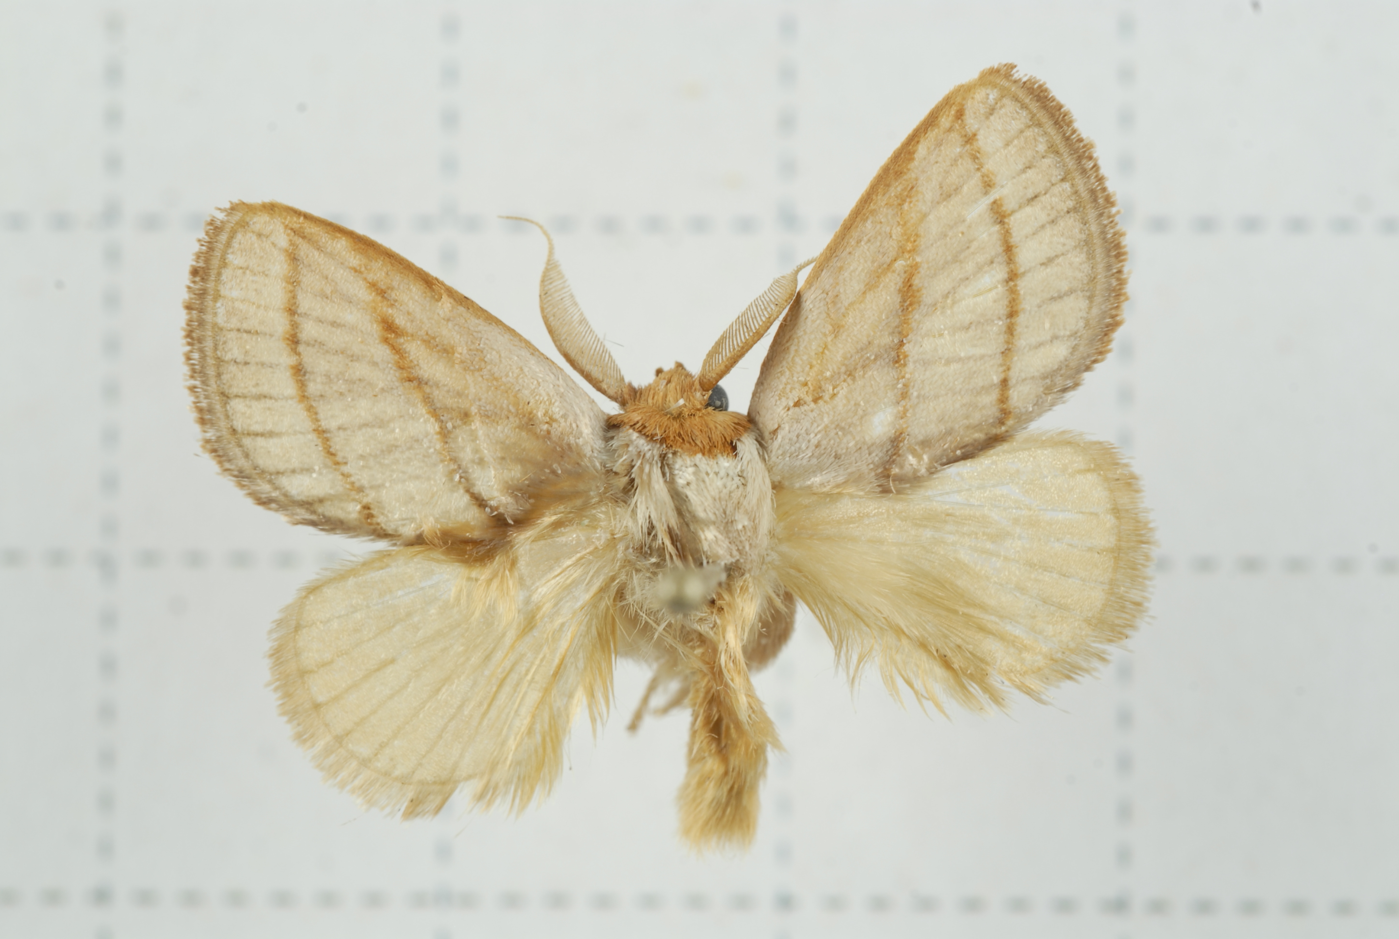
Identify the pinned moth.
Cania heppneri
